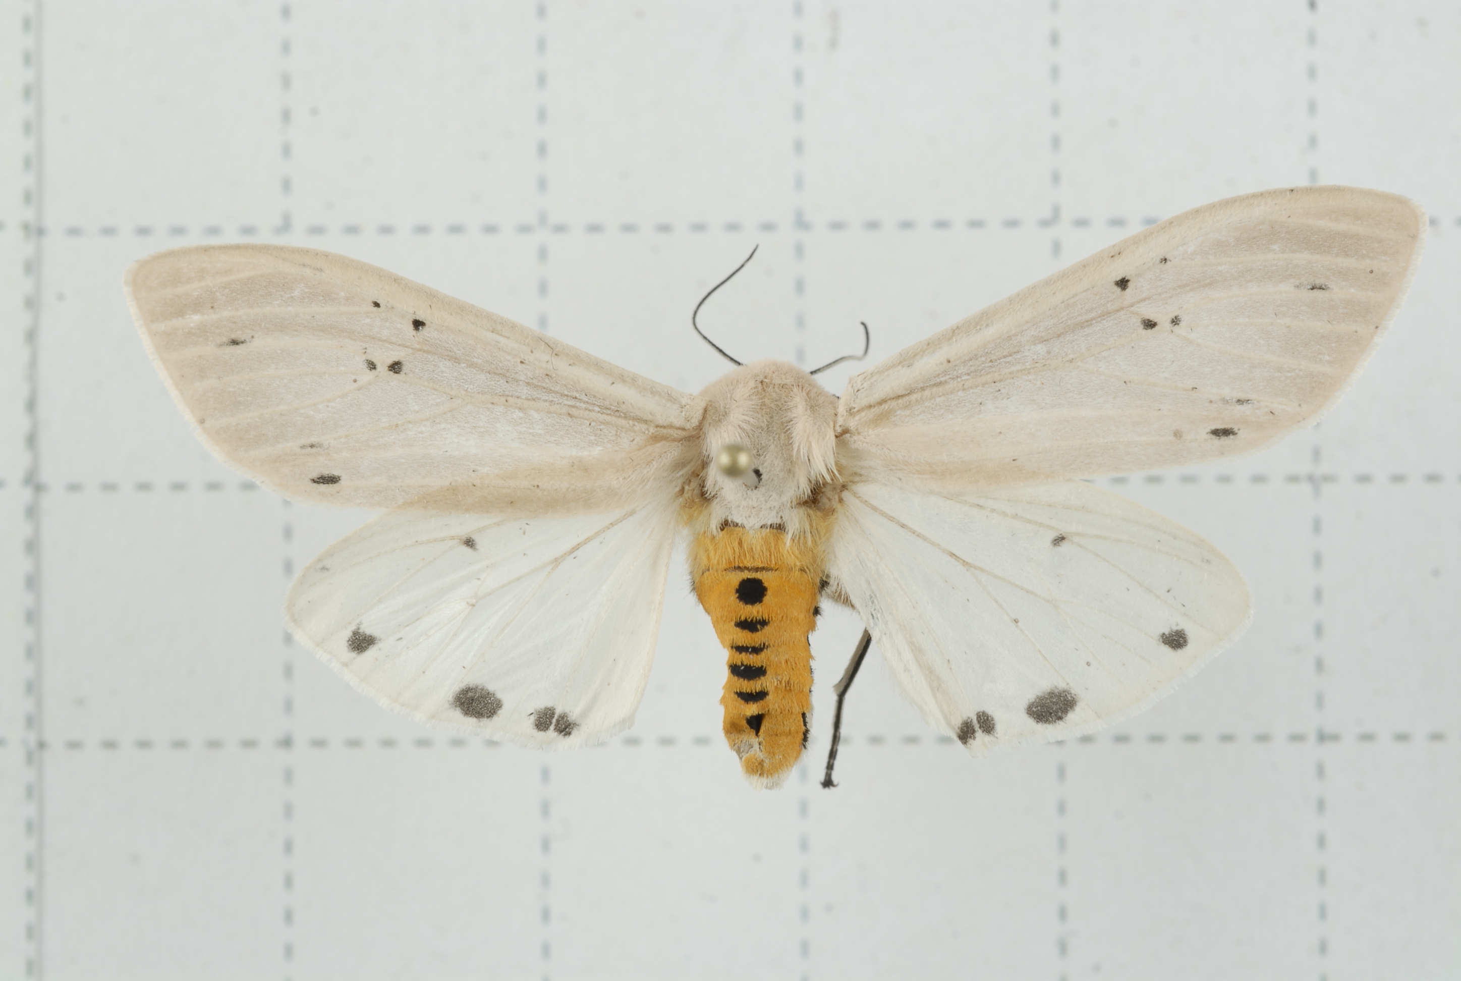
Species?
Creatonotos transiens koni
